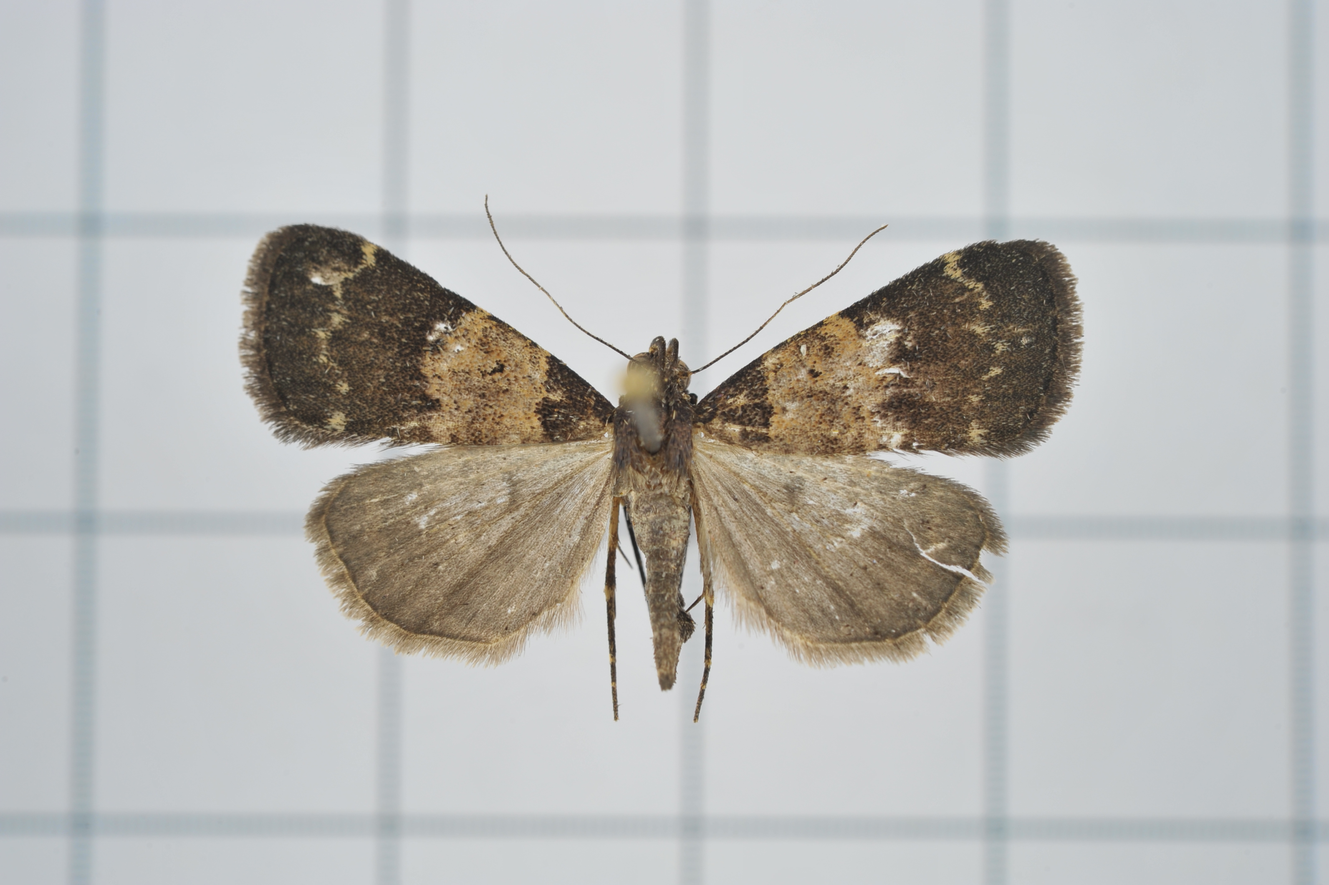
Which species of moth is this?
Hydrillodes nilgirialis
